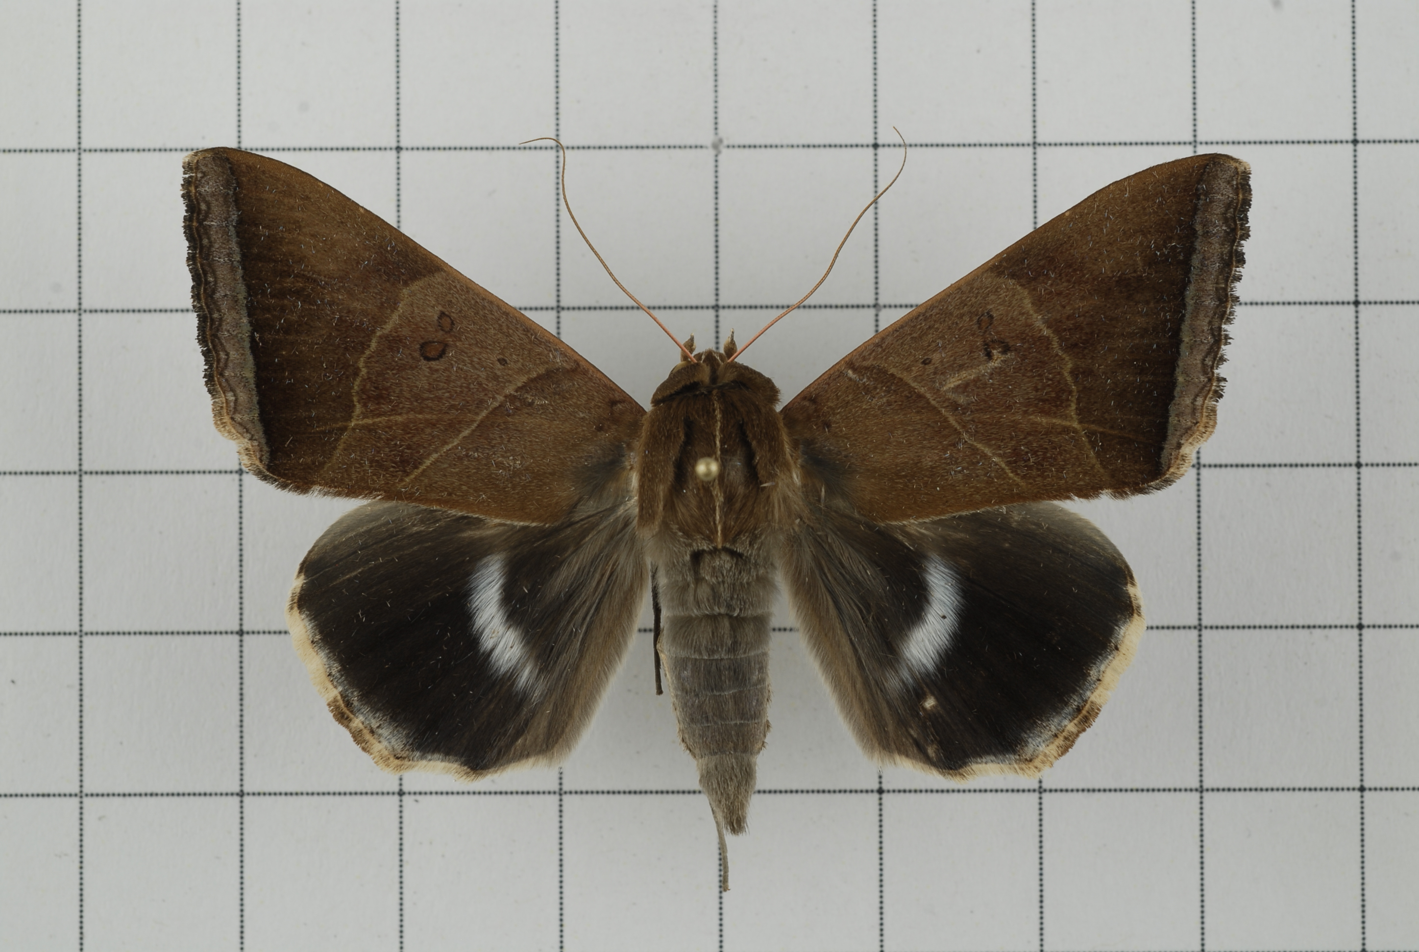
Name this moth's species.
Artena dotata
